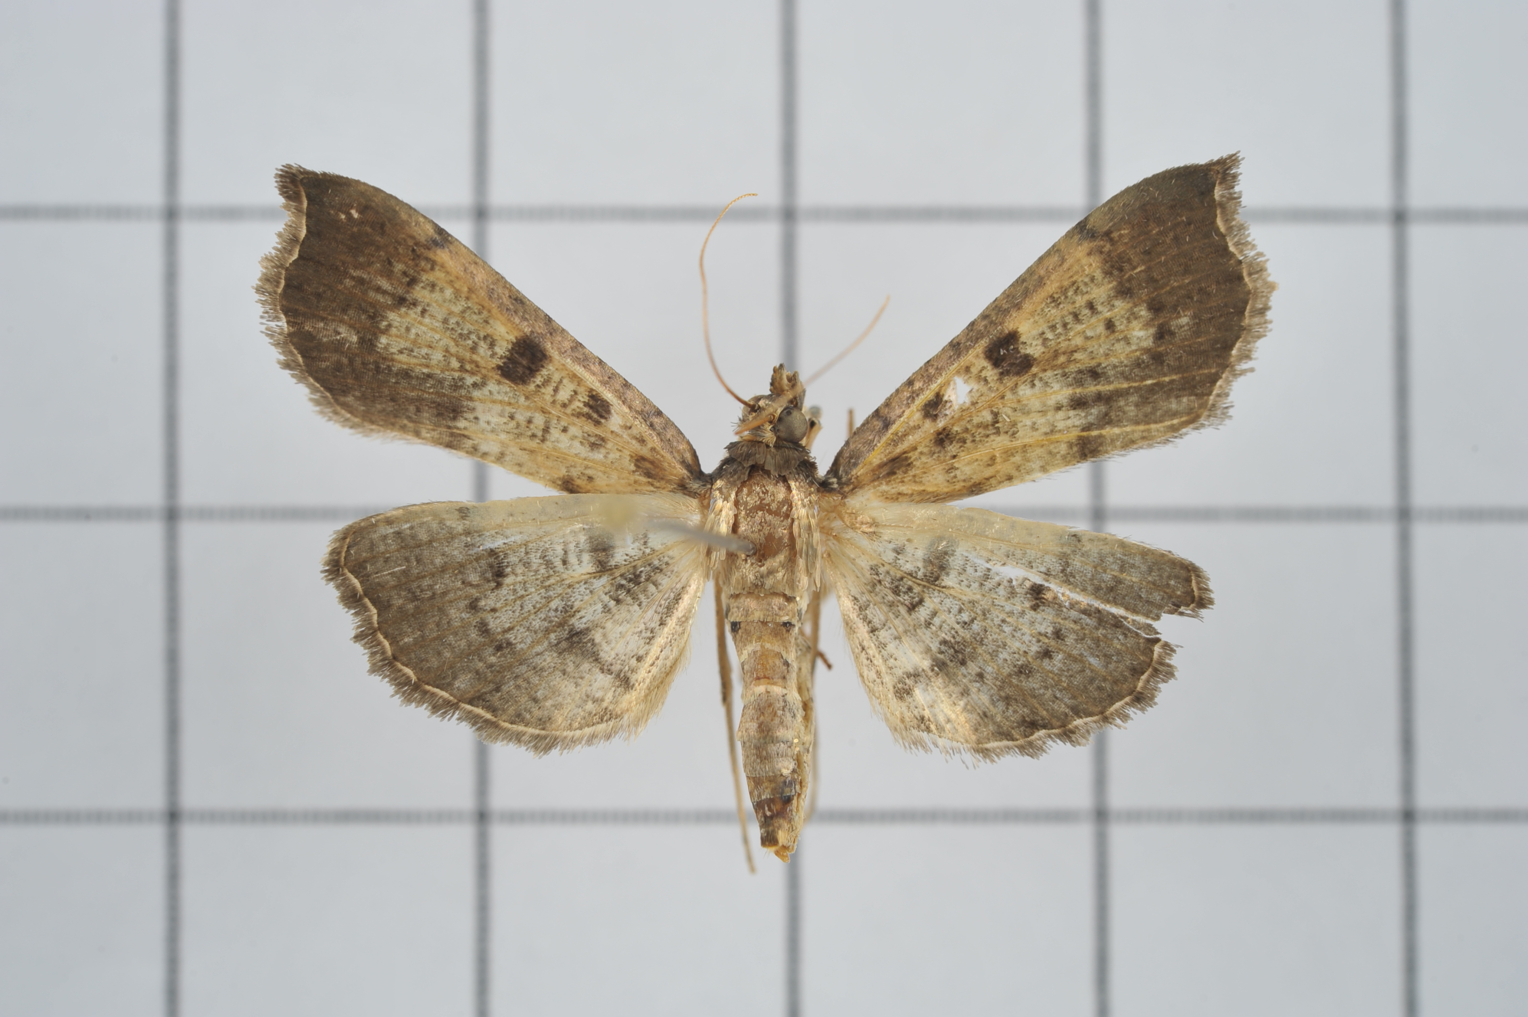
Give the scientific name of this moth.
Ceratarcha umbrosa
